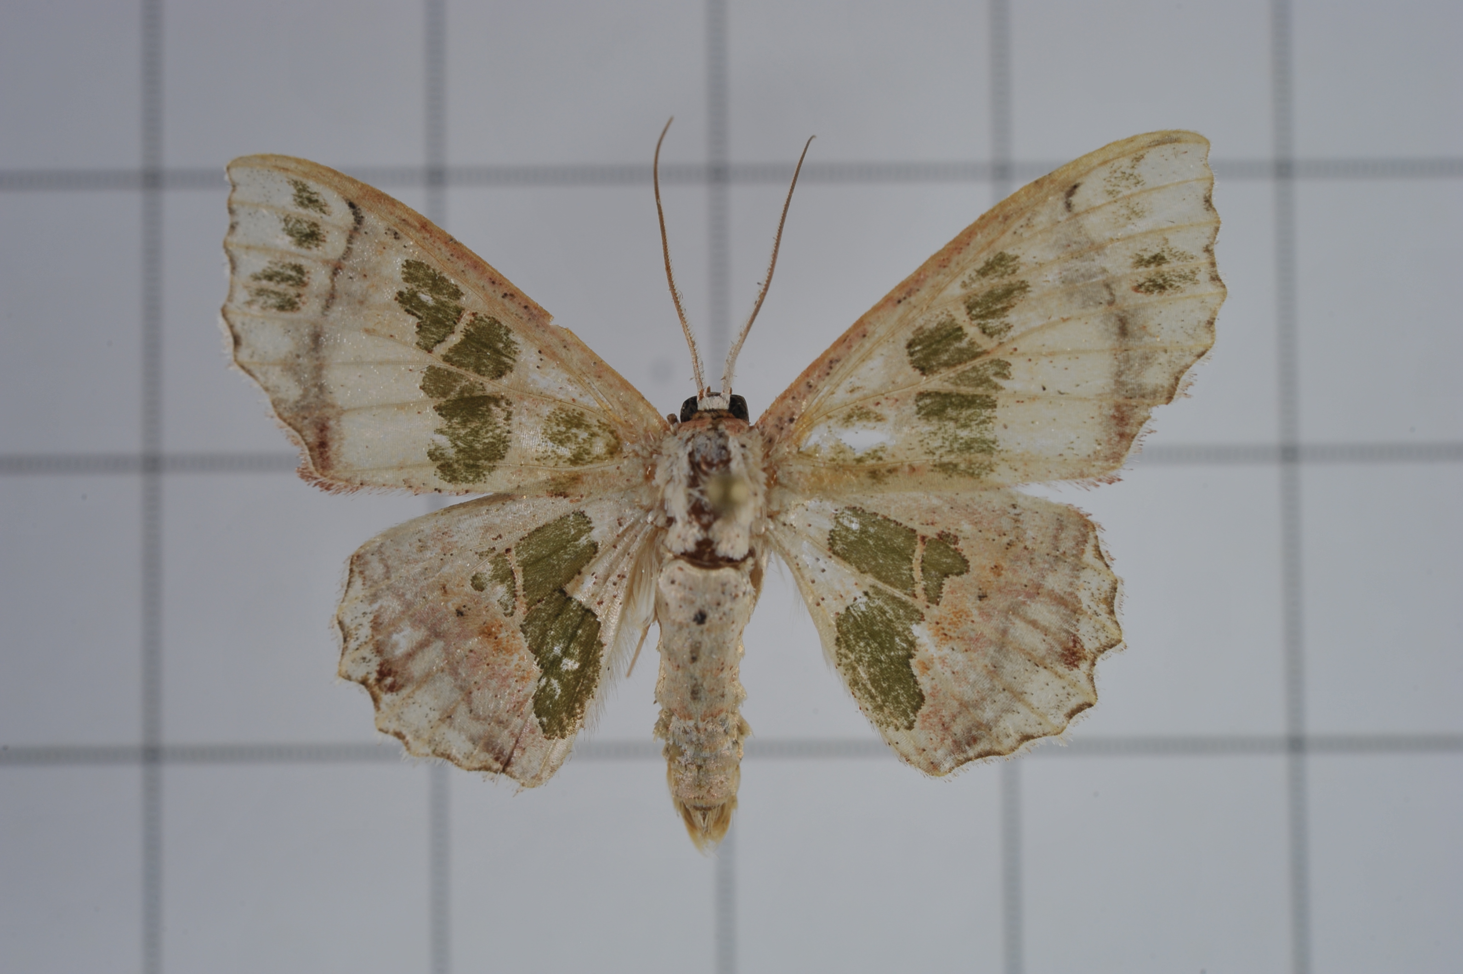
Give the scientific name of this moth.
Antitrygodes divisaria perturbata
